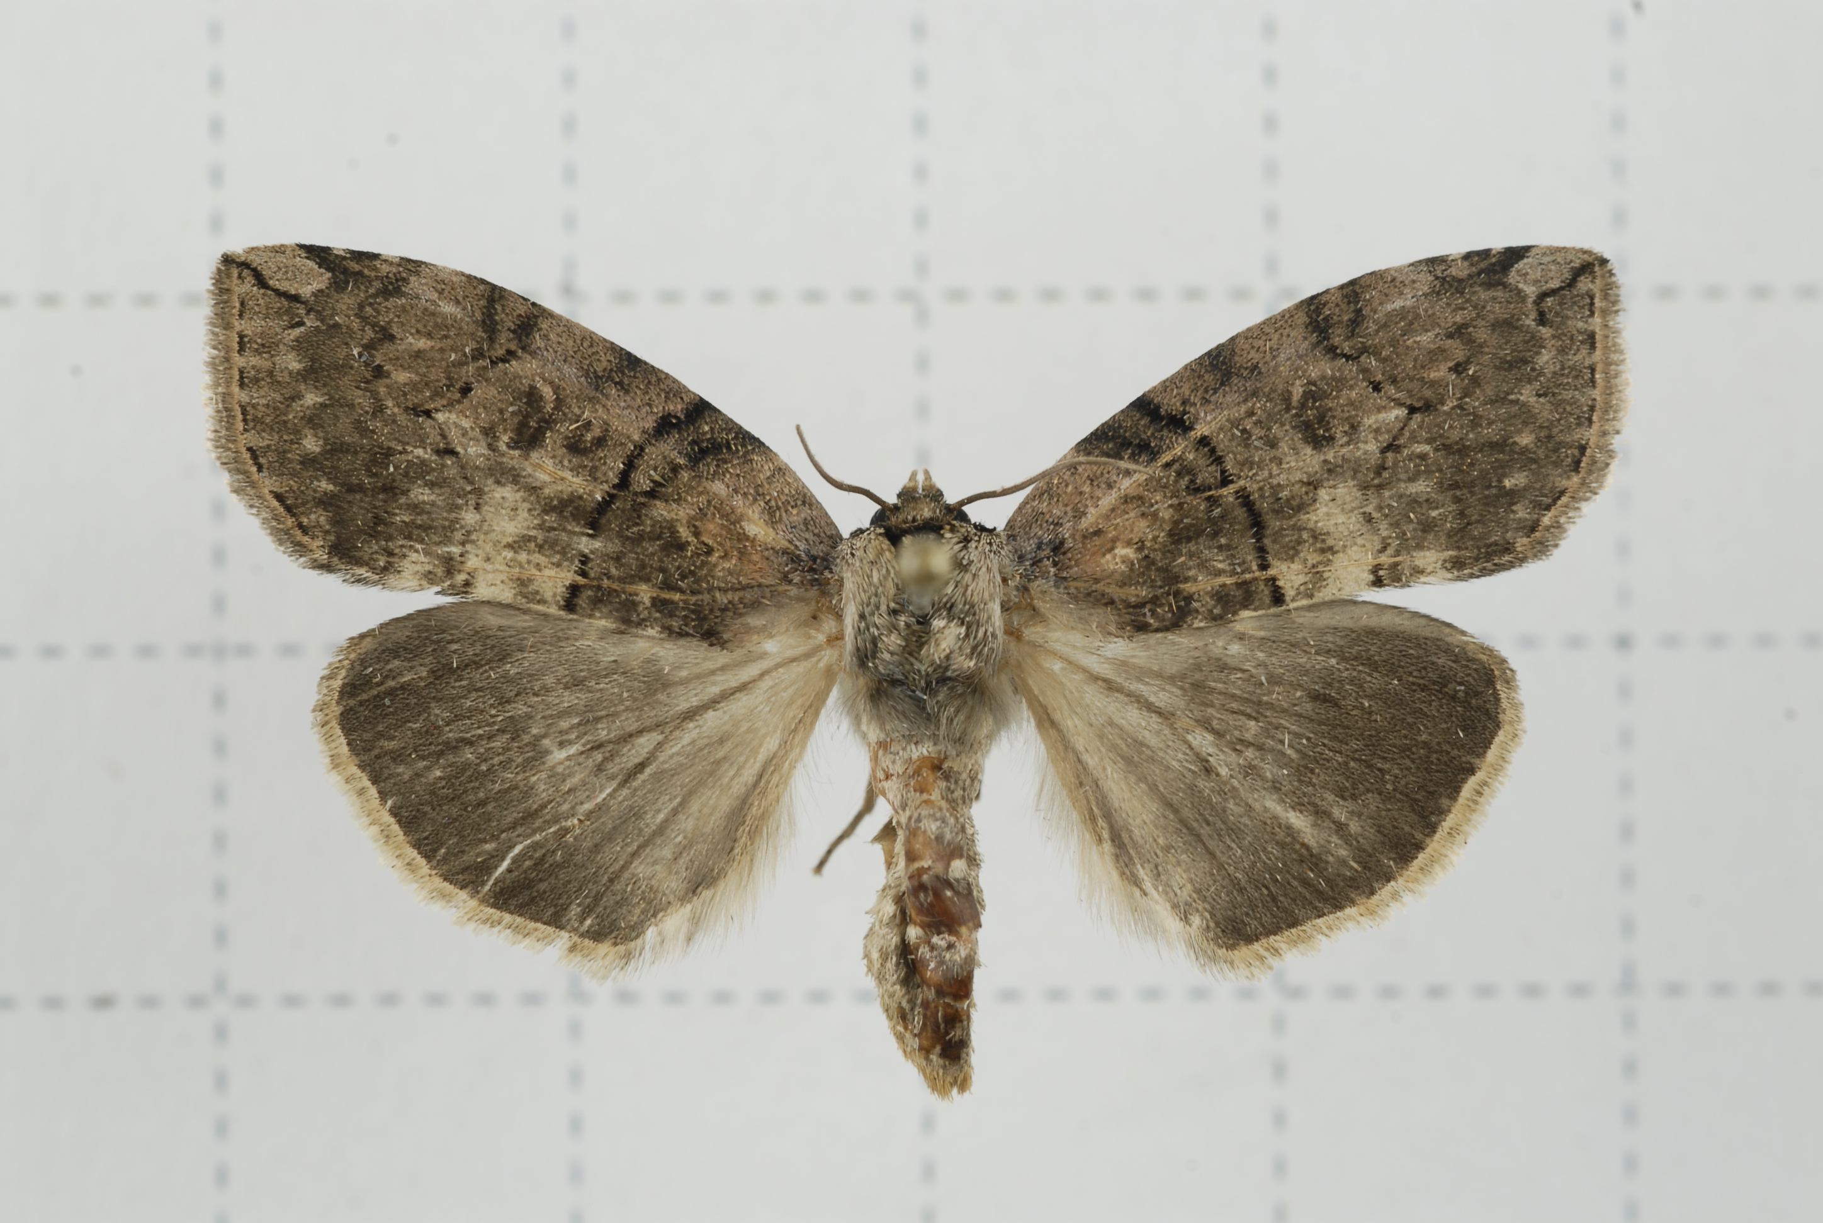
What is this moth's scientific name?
Horipsestis aenea aenea
